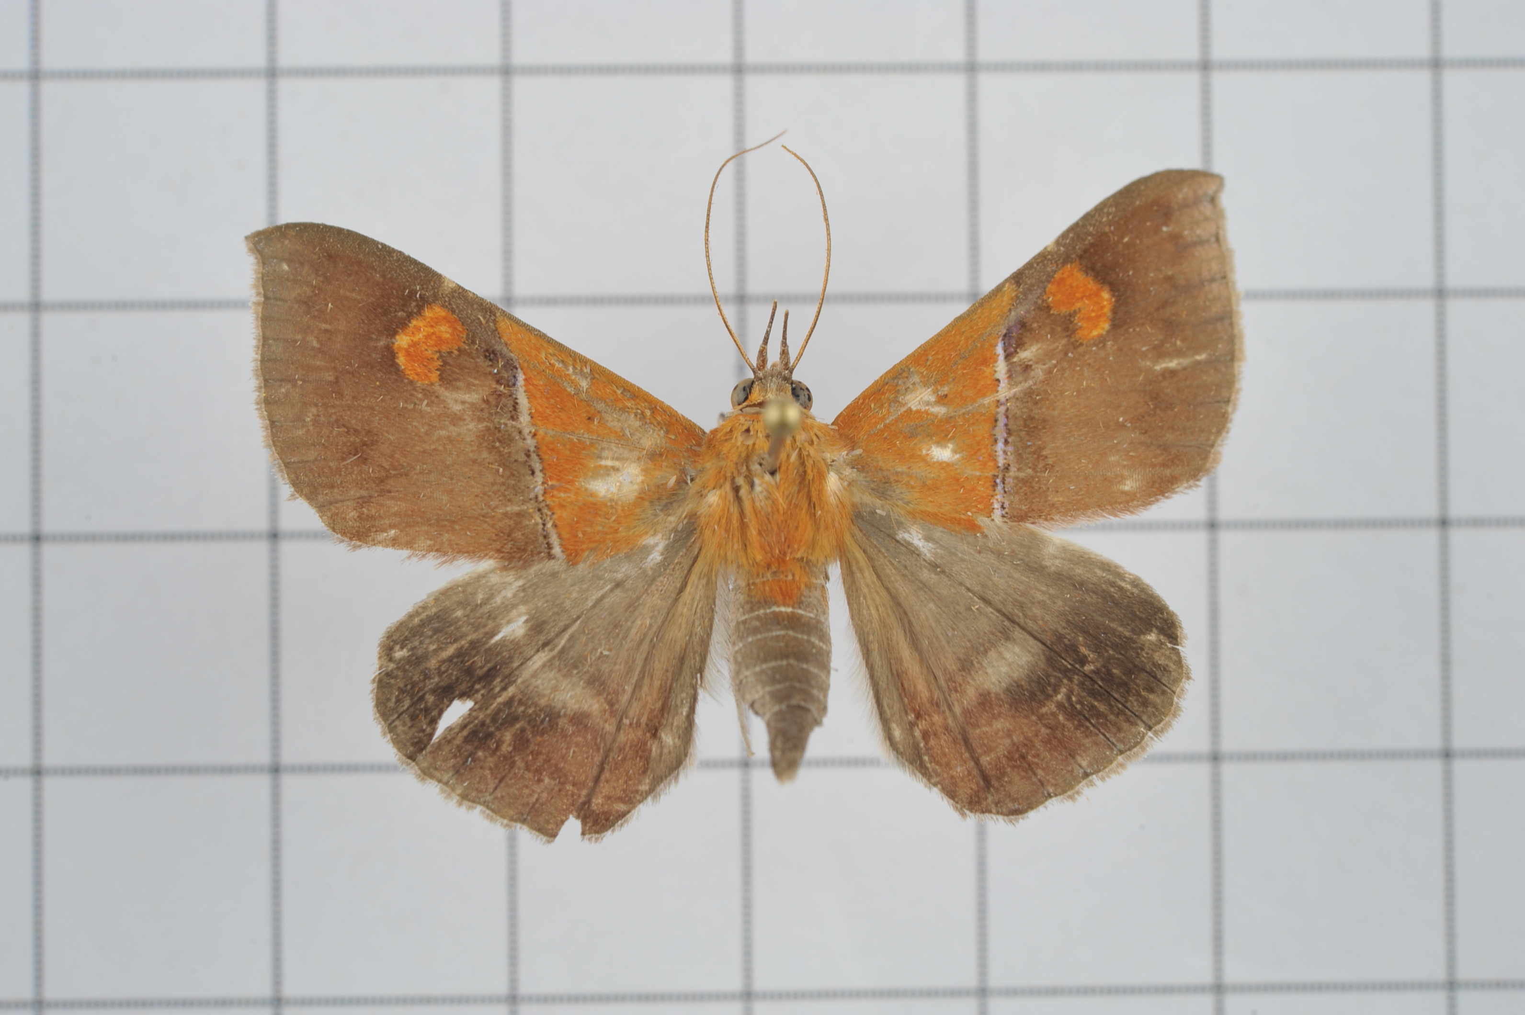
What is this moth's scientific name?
Sympis rufibasis
